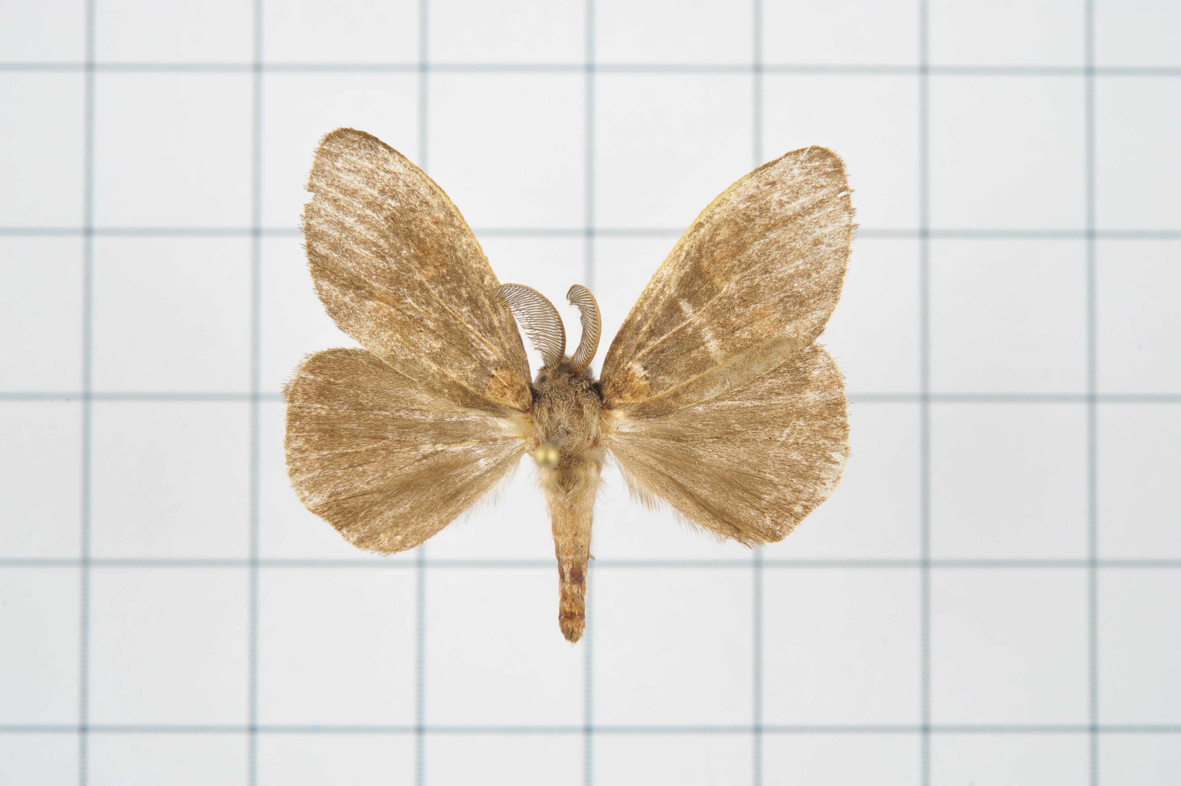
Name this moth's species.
Olene dudgeoni
